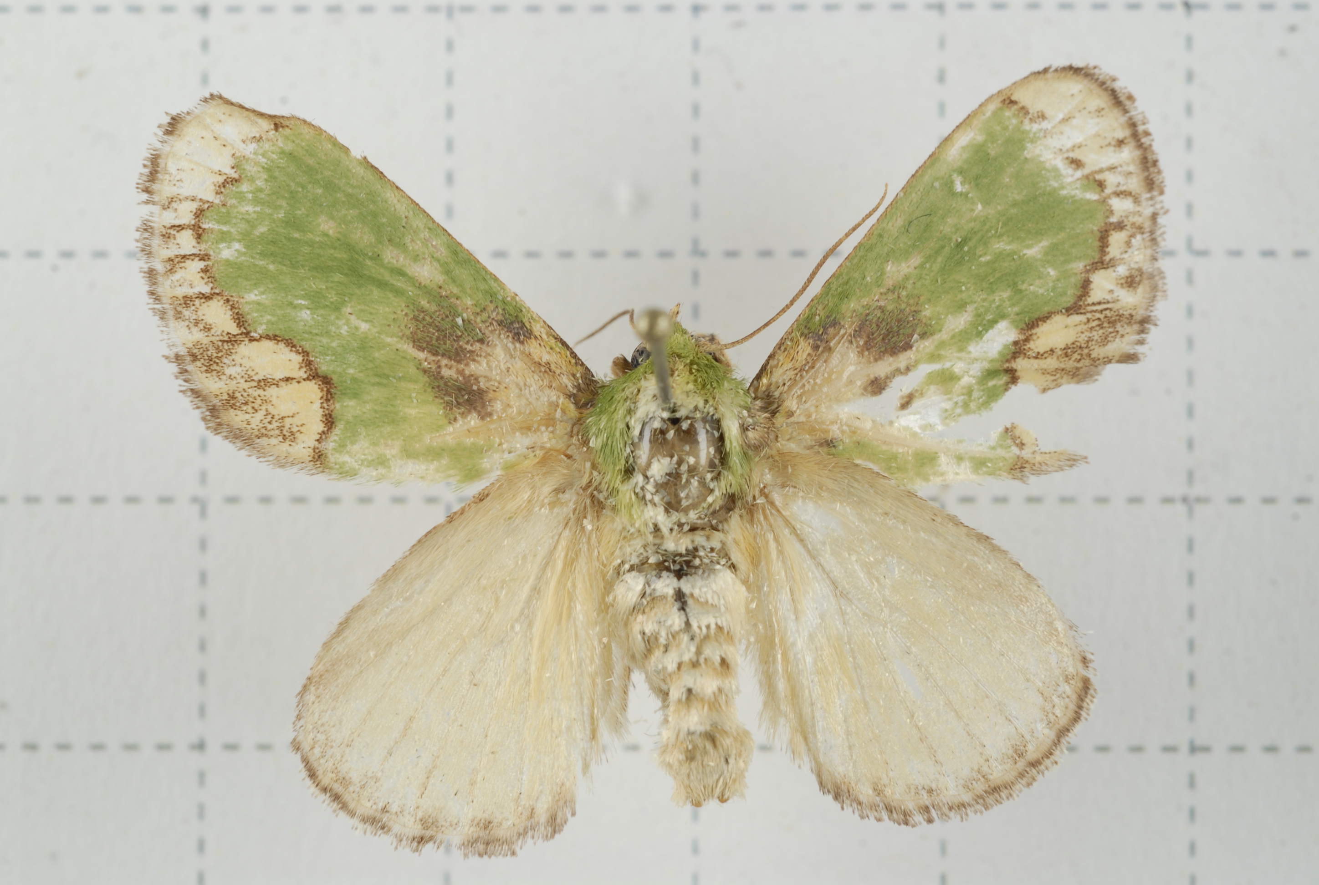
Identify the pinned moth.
Parasa pastoralis
